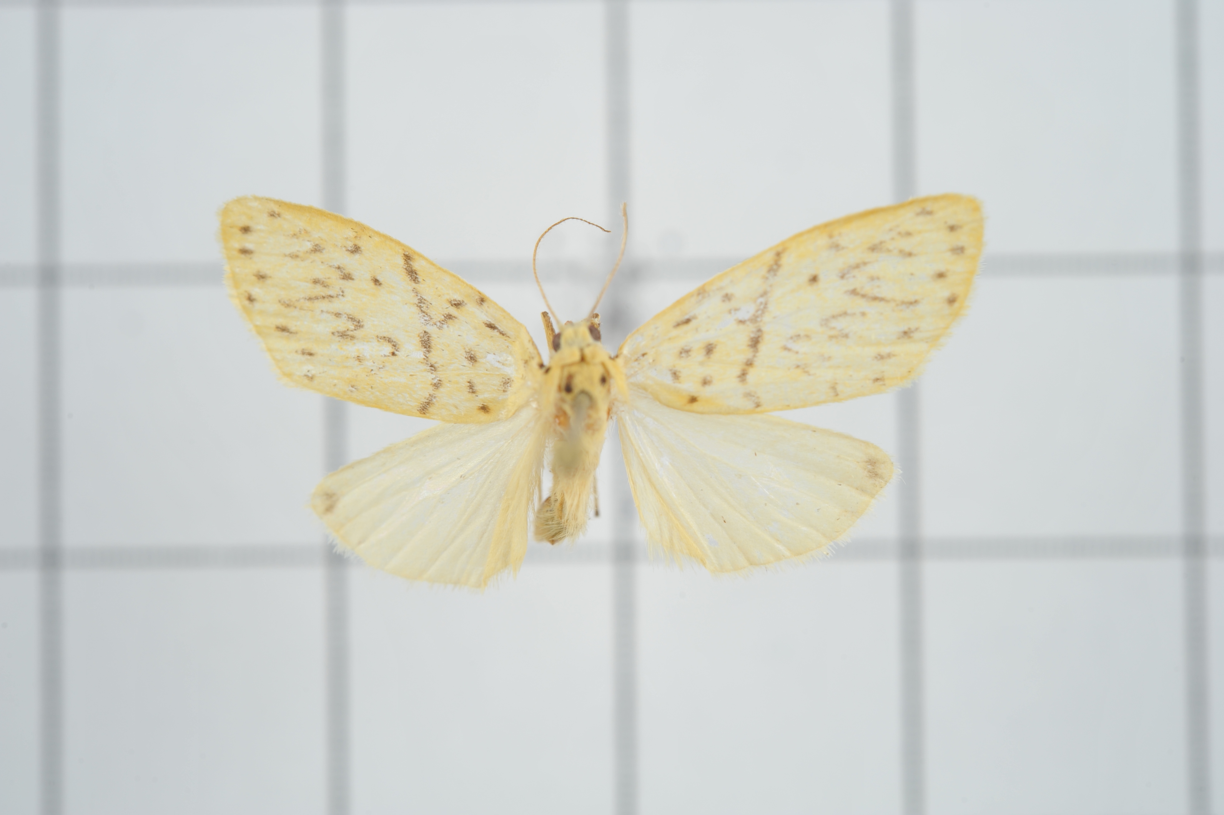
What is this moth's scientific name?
Huangilene alikangiae alikangiae
